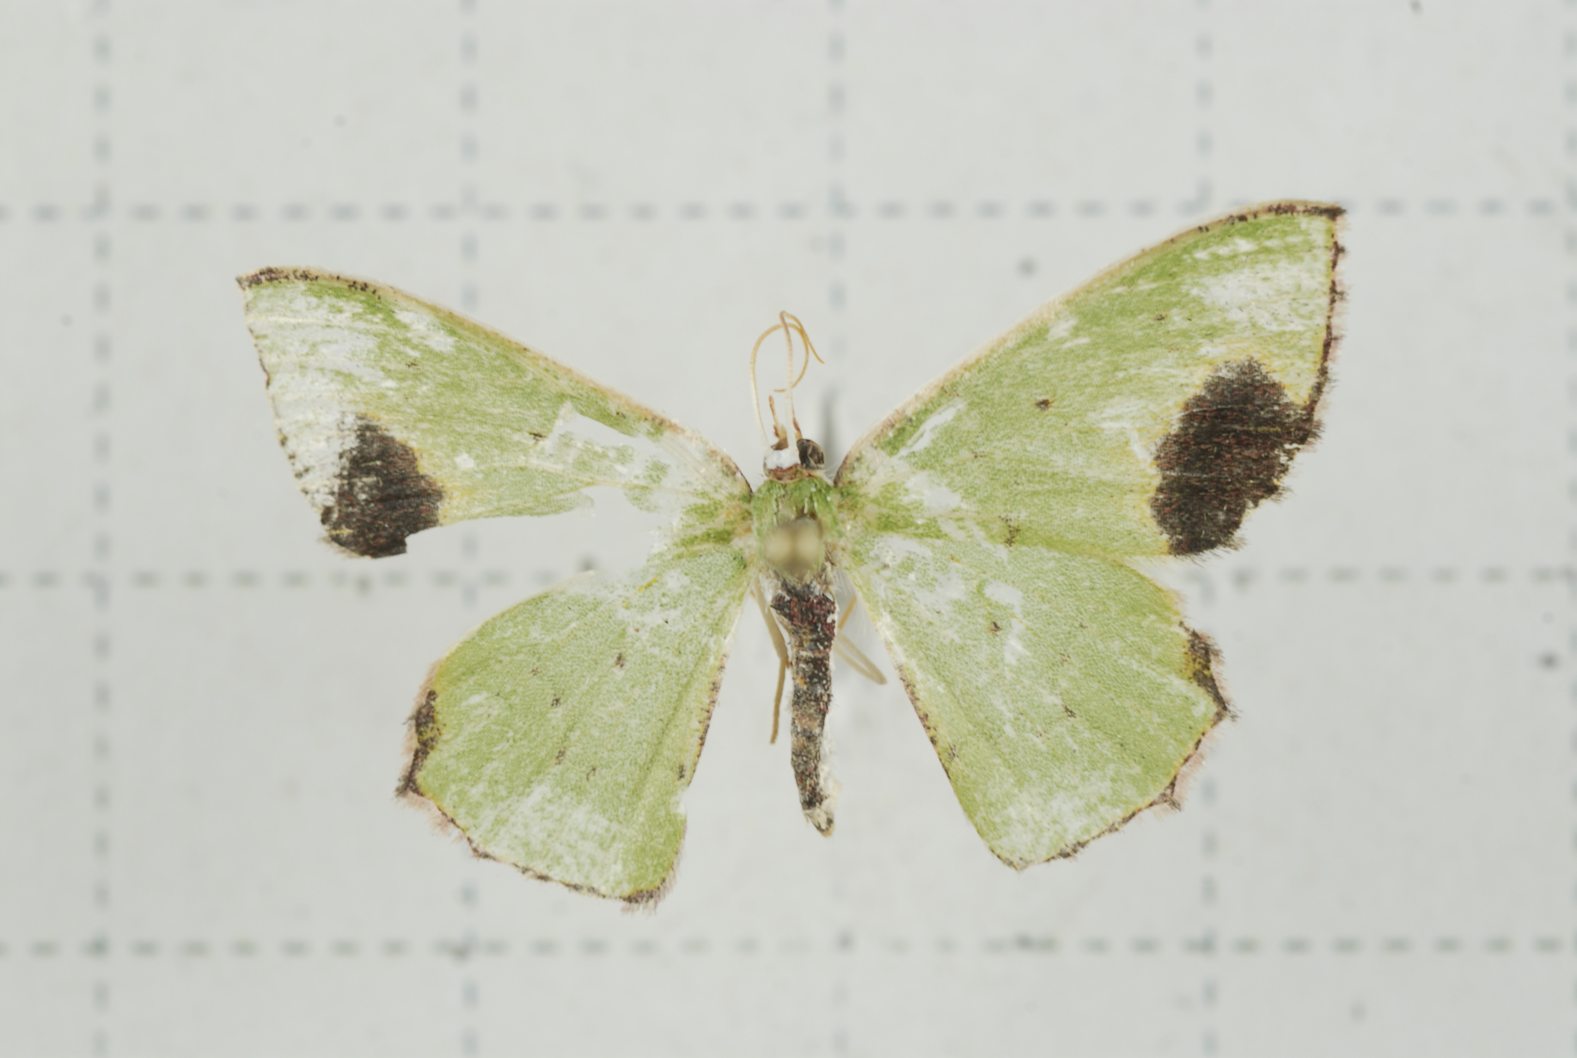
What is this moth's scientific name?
Spaniocentra hollowayi
